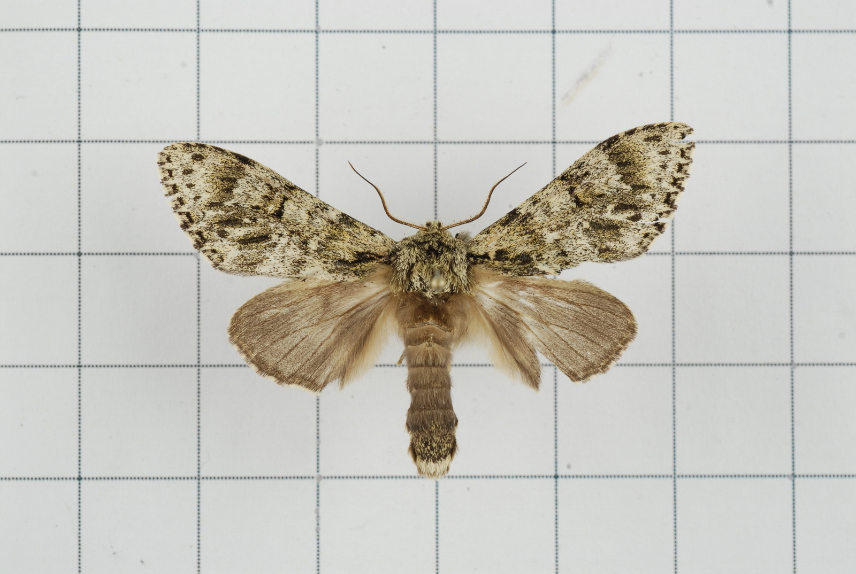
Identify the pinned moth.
Pheosiopsis cinerea formosana
